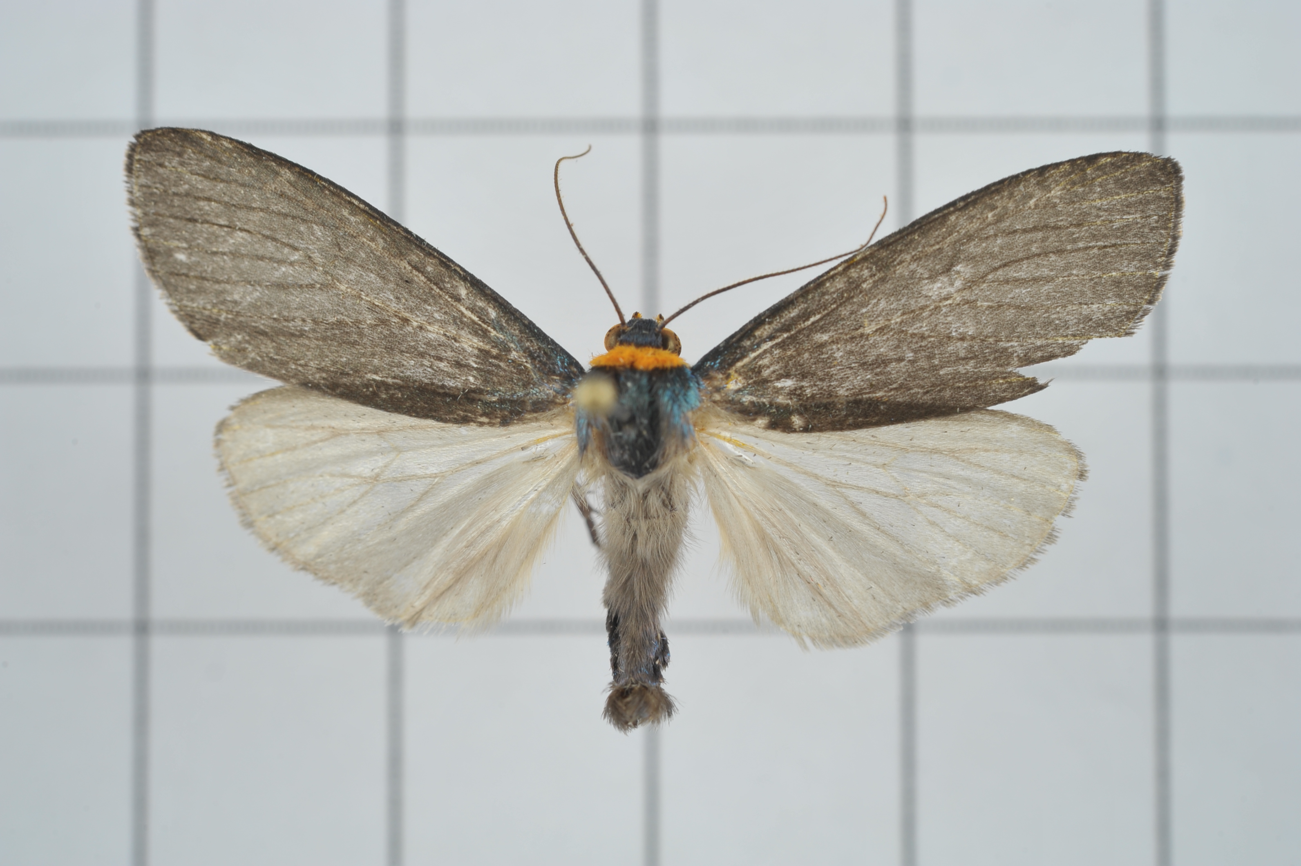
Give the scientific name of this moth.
Paraona staudingeri formosana
